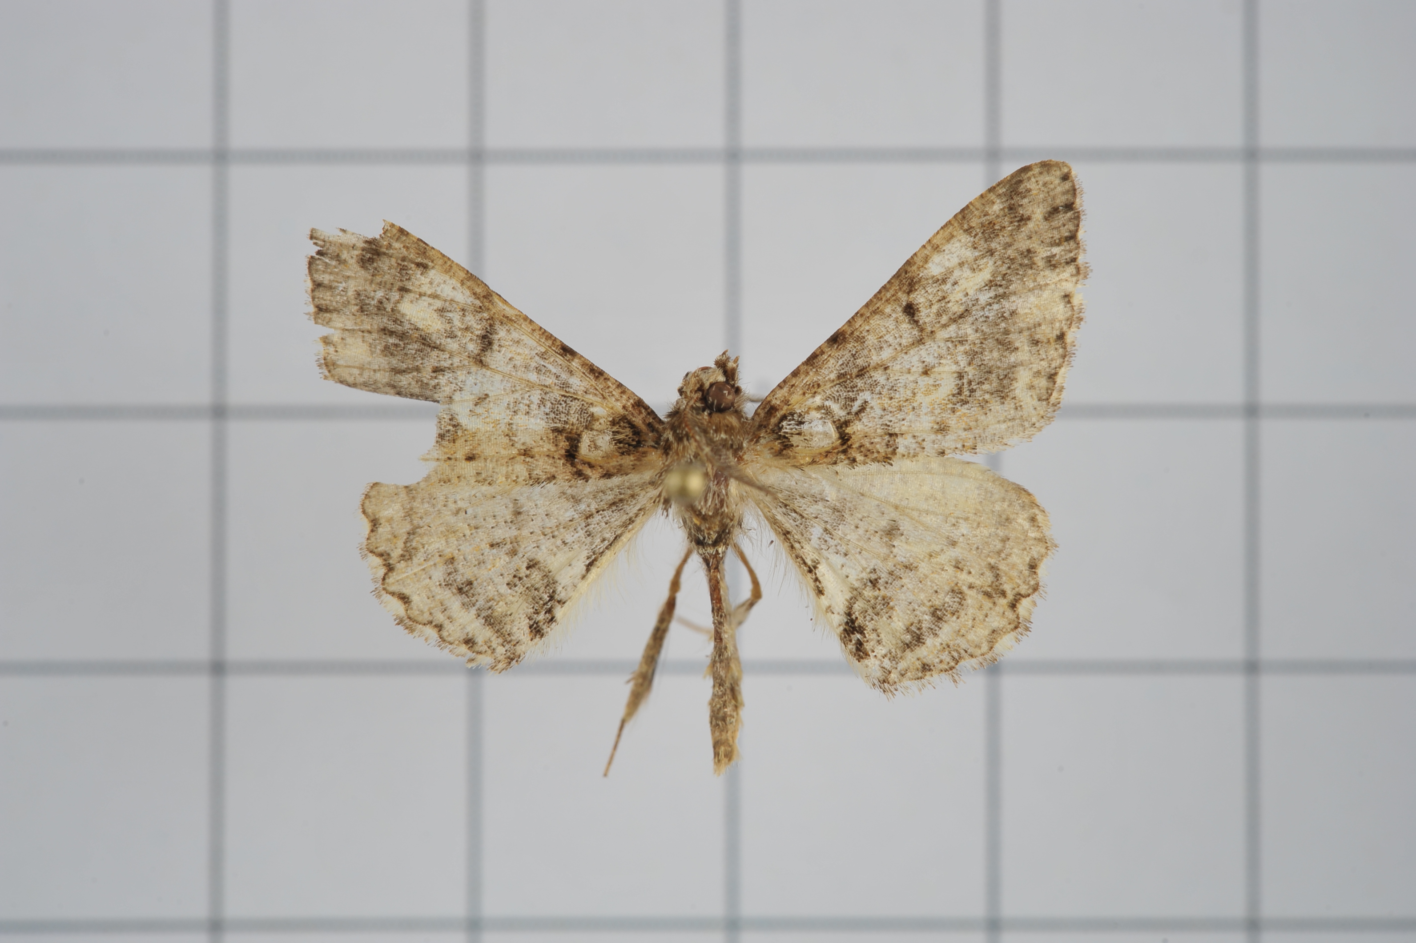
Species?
Alcis taiwanovariegata
